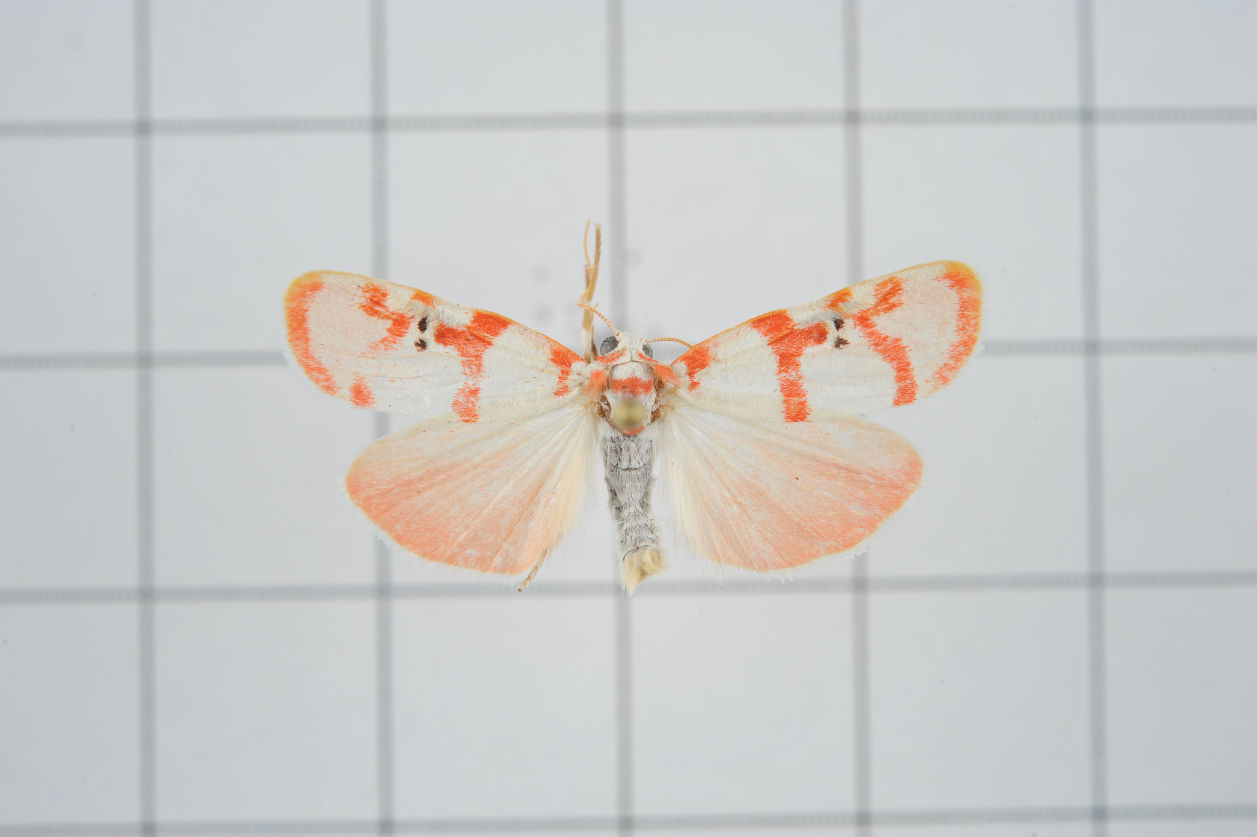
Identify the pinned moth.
Cyana hamata hamata
